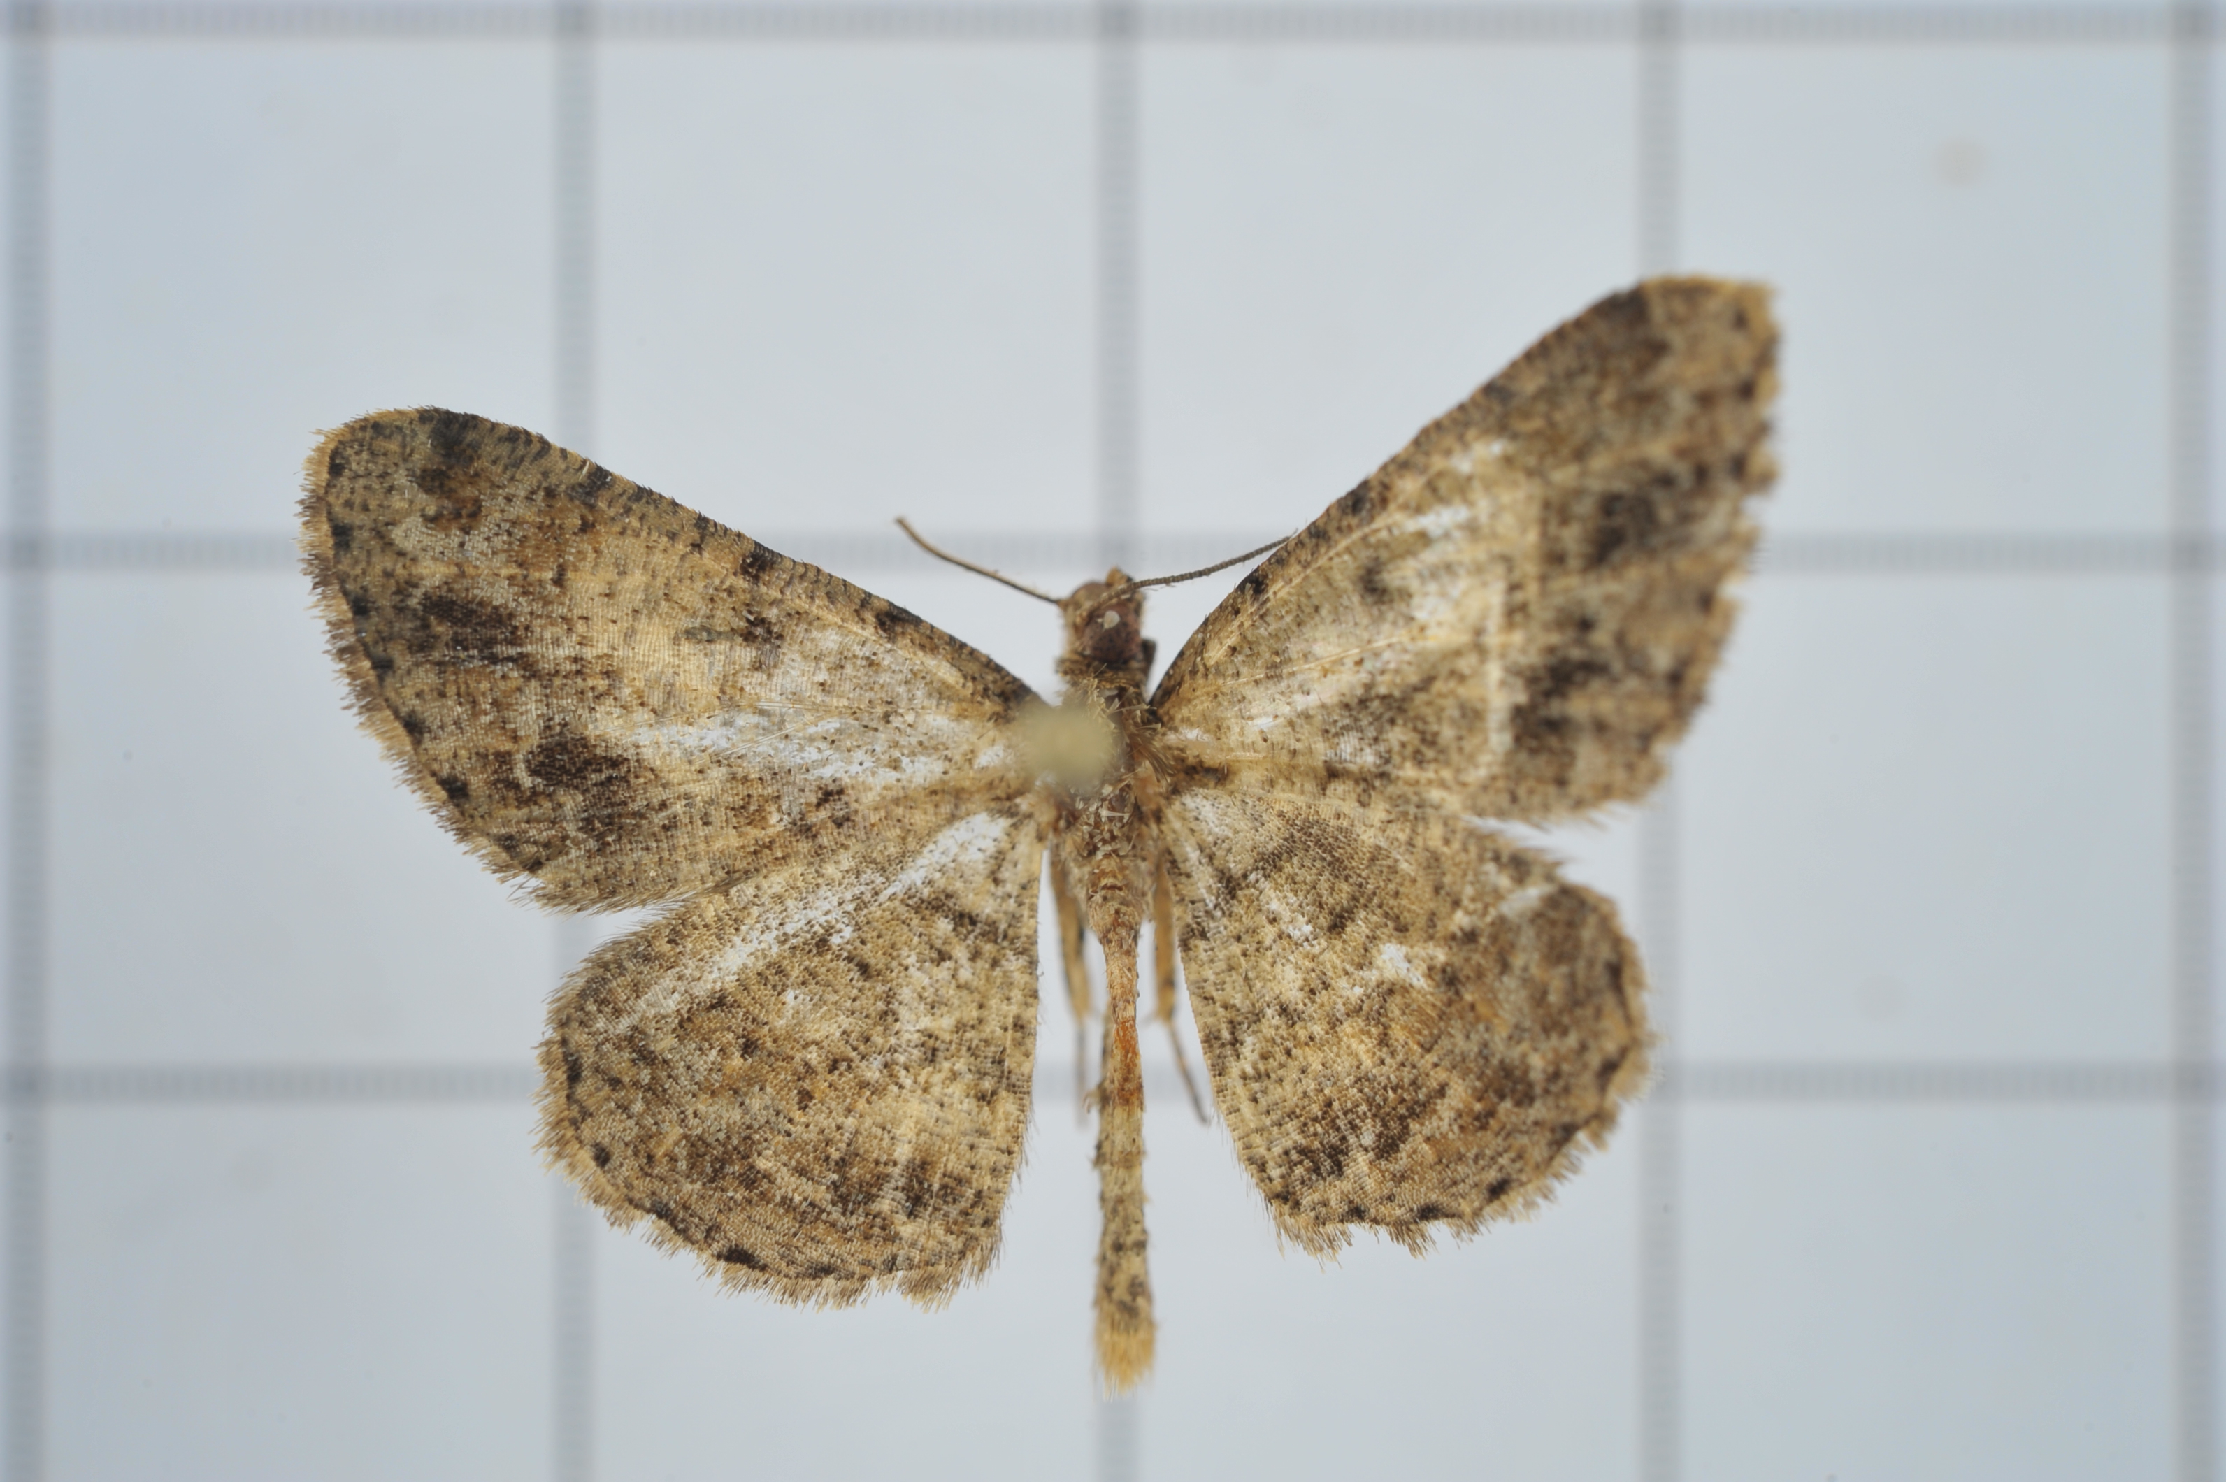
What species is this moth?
Psilalcis breta breta
